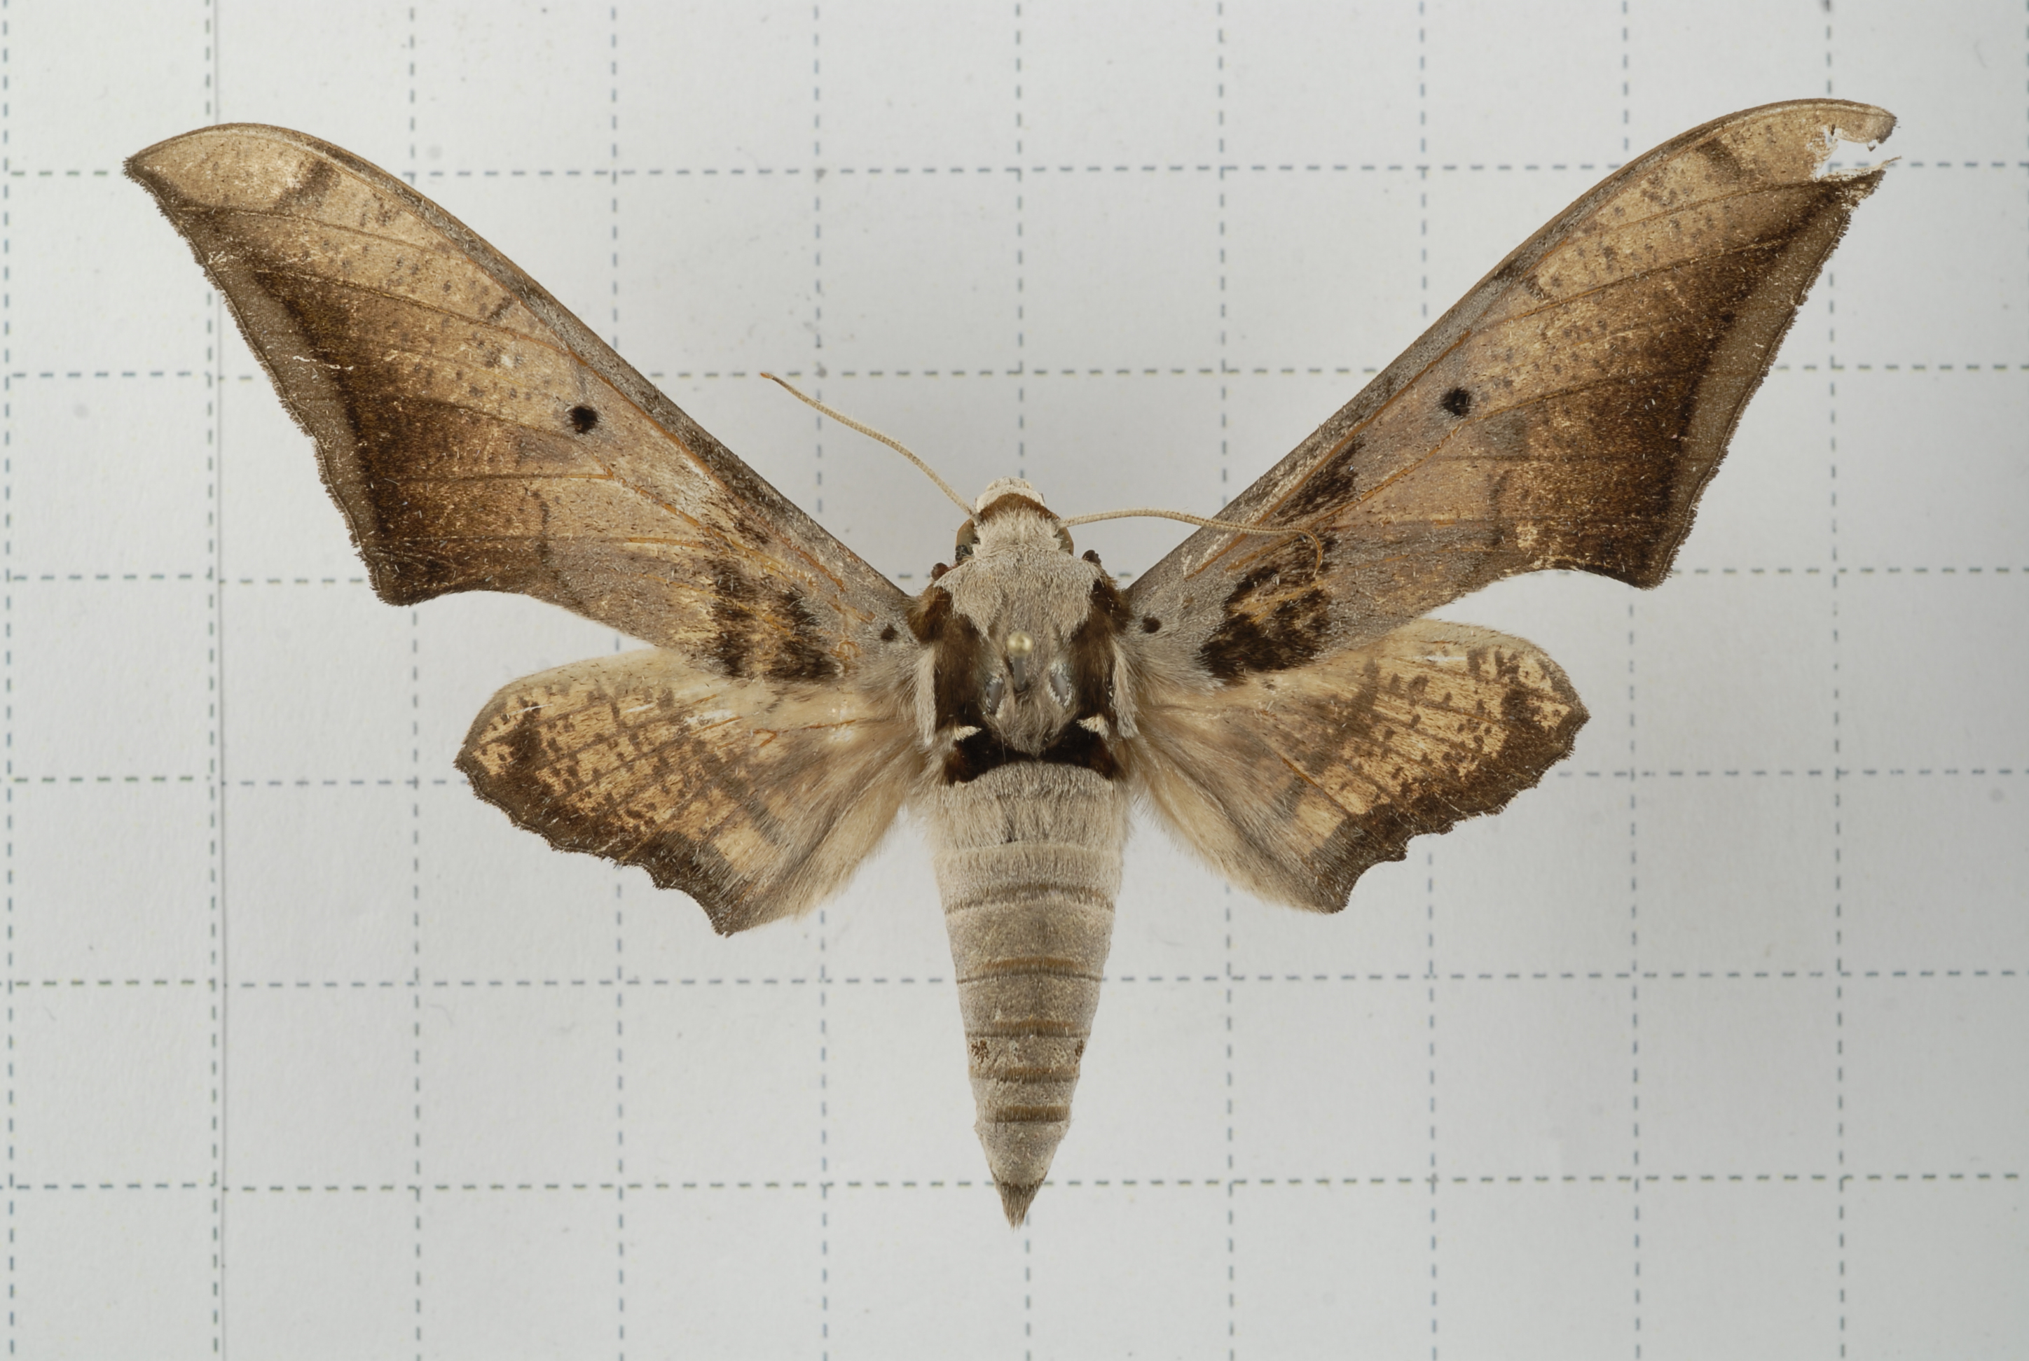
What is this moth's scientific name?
Ambulyx japonica angustifasciata
